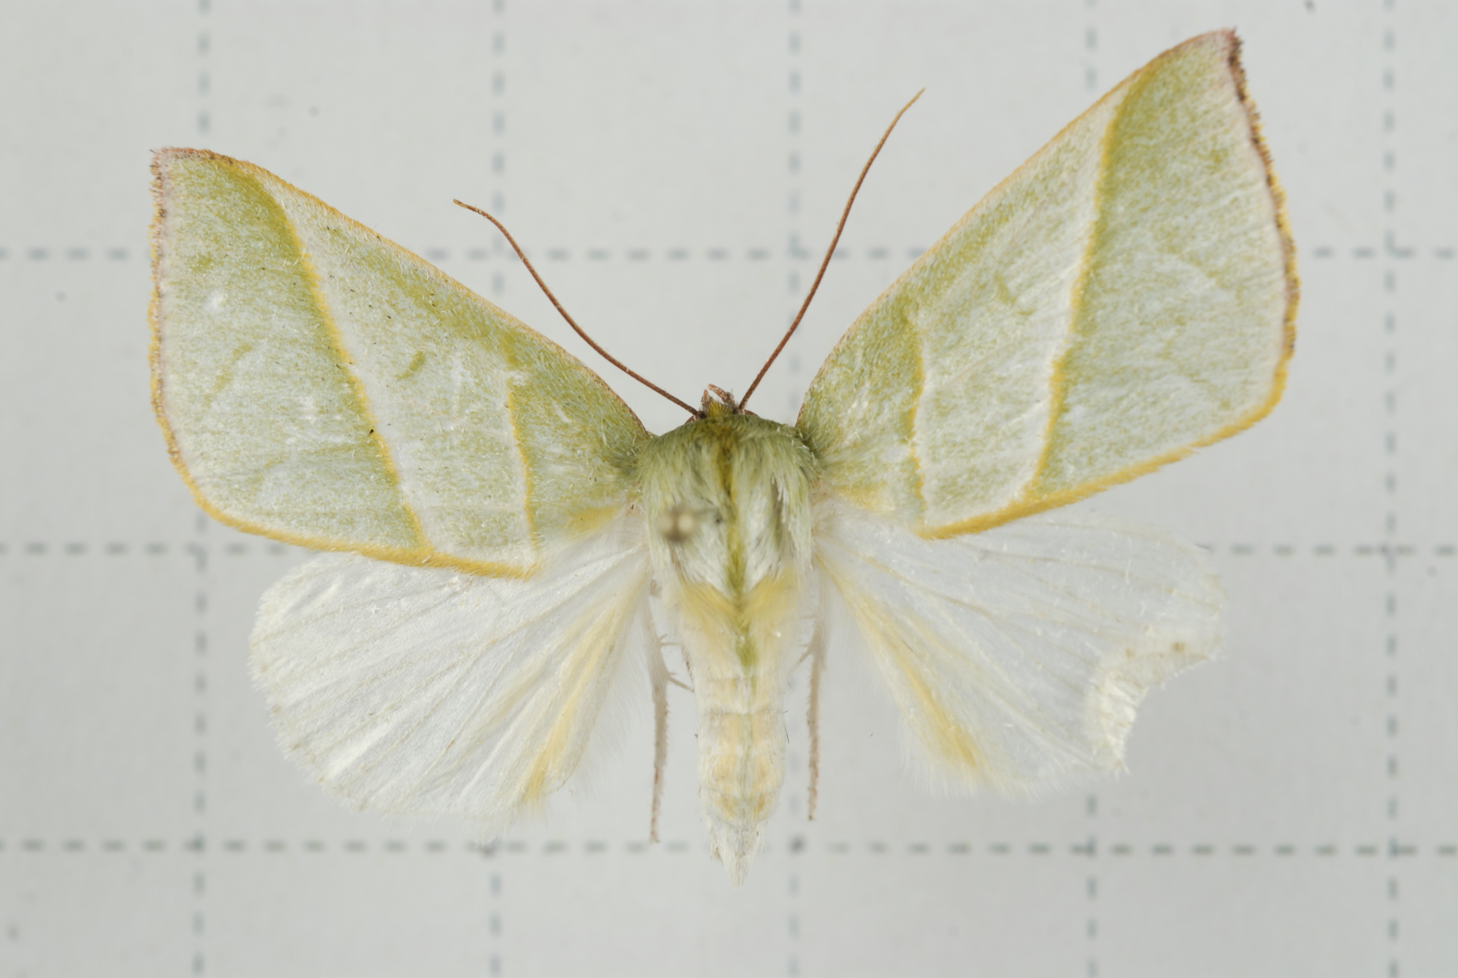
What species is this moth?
Hylophilodes tsukusensis
